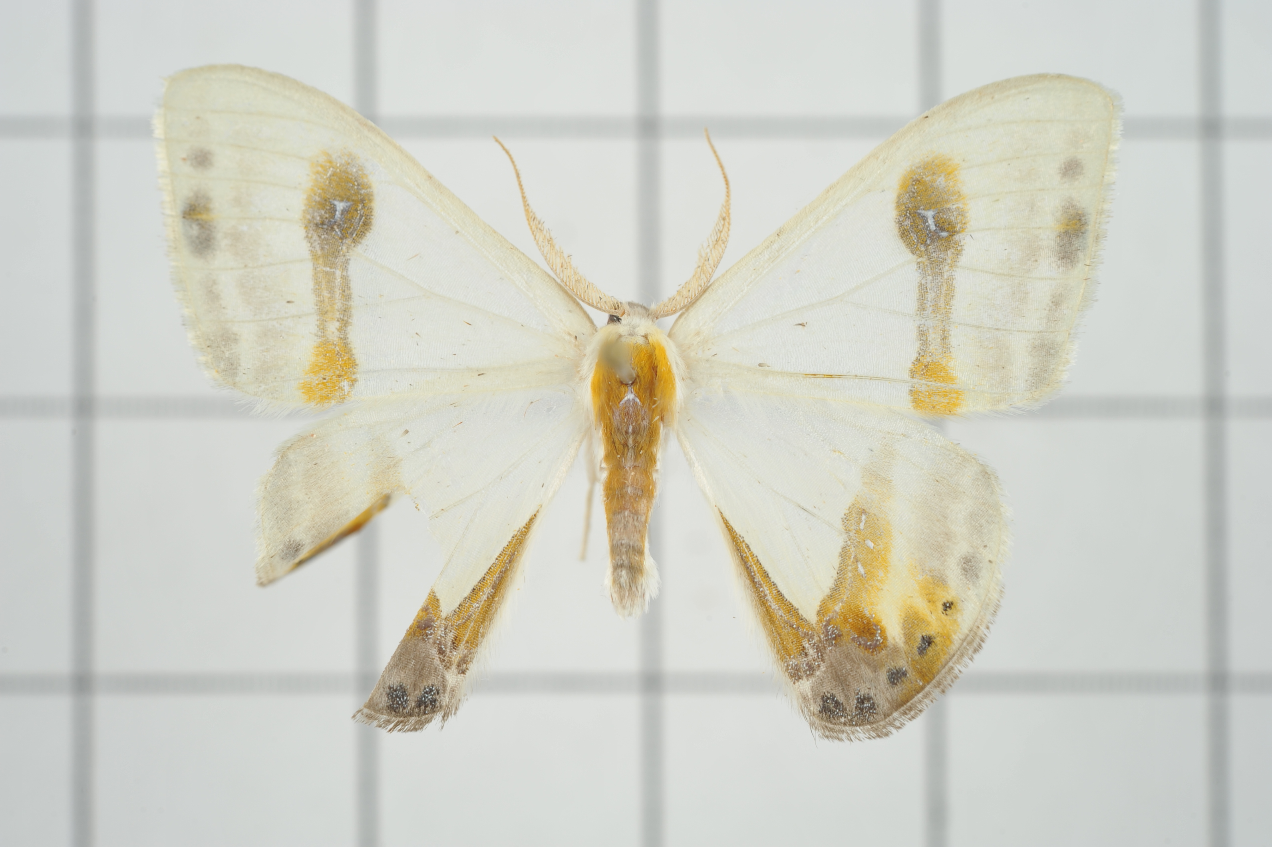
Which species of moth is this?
Macrocilix mysticata flavotincta
